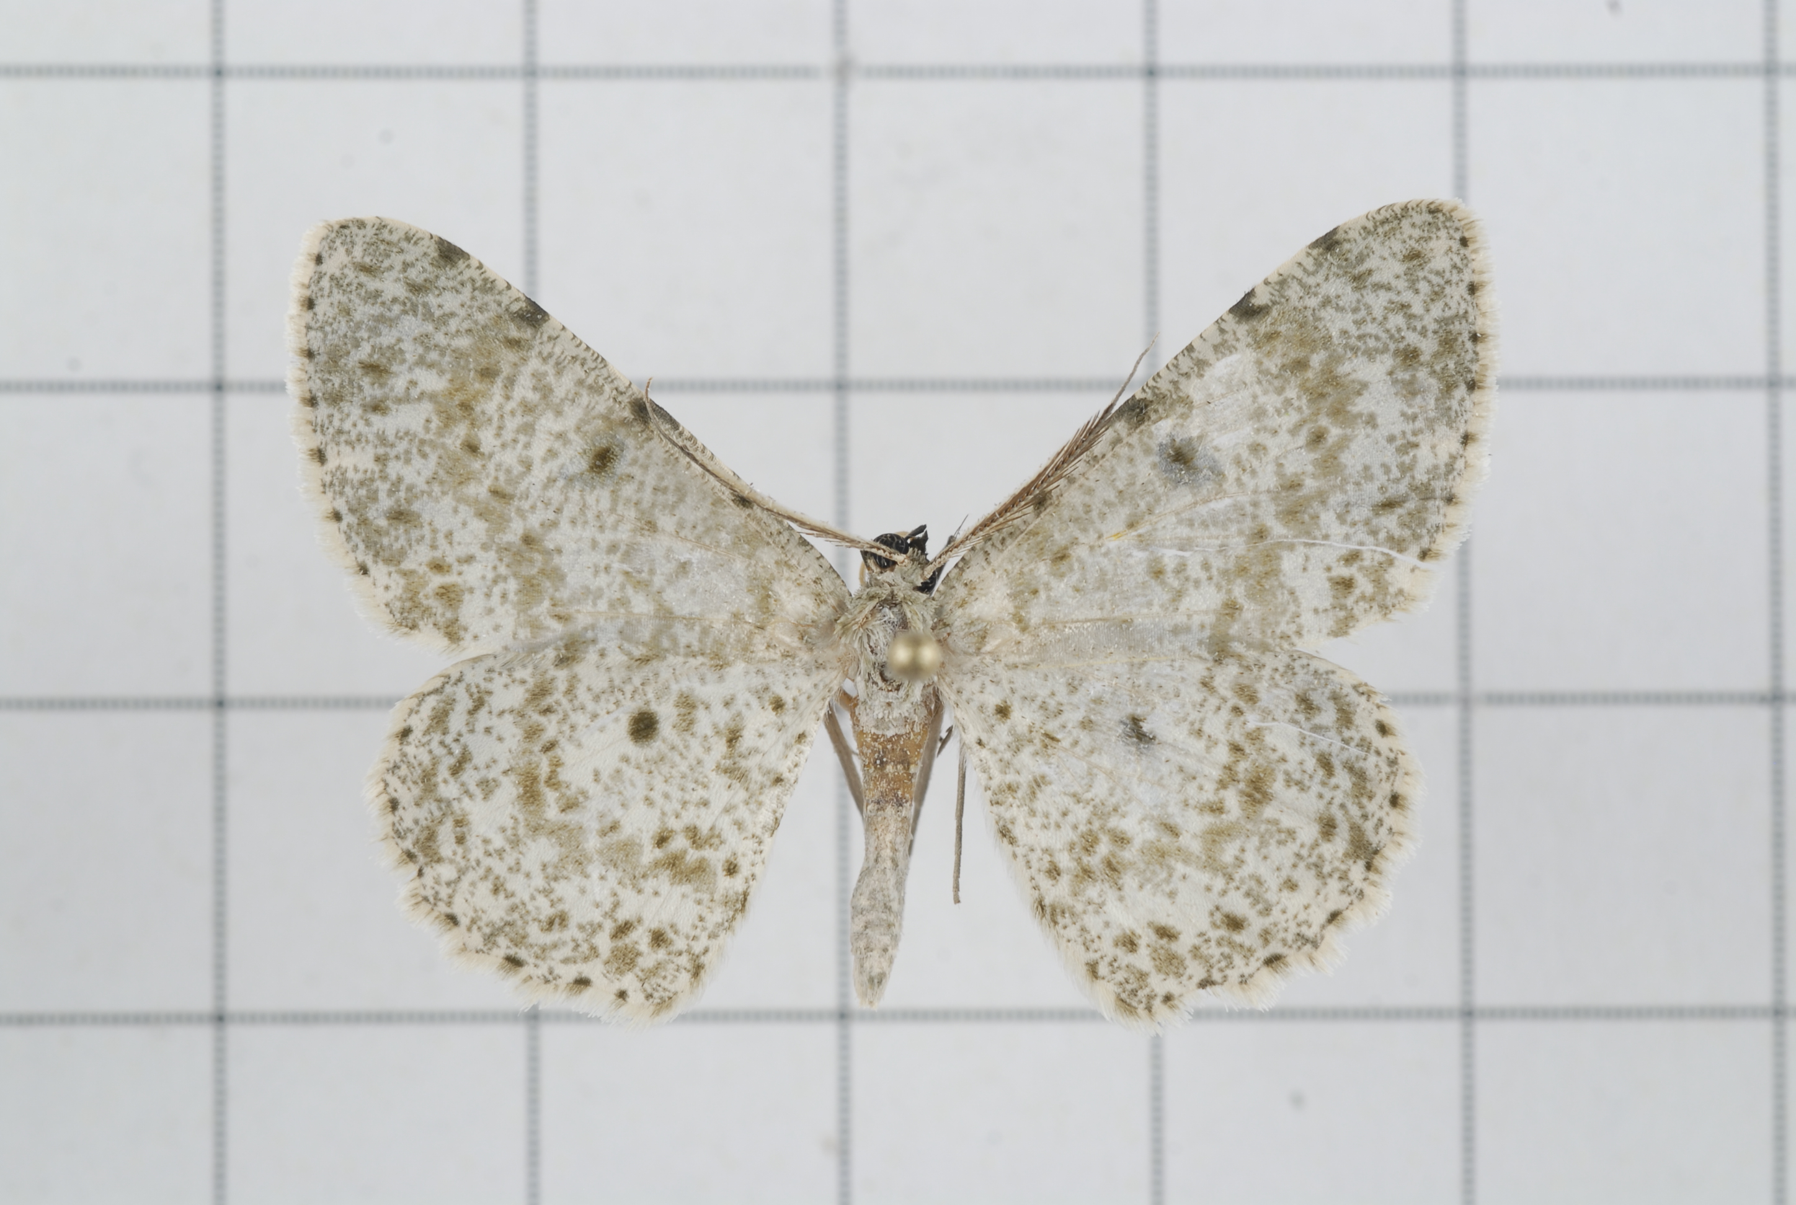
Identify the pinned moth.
Catoria sublavaria
